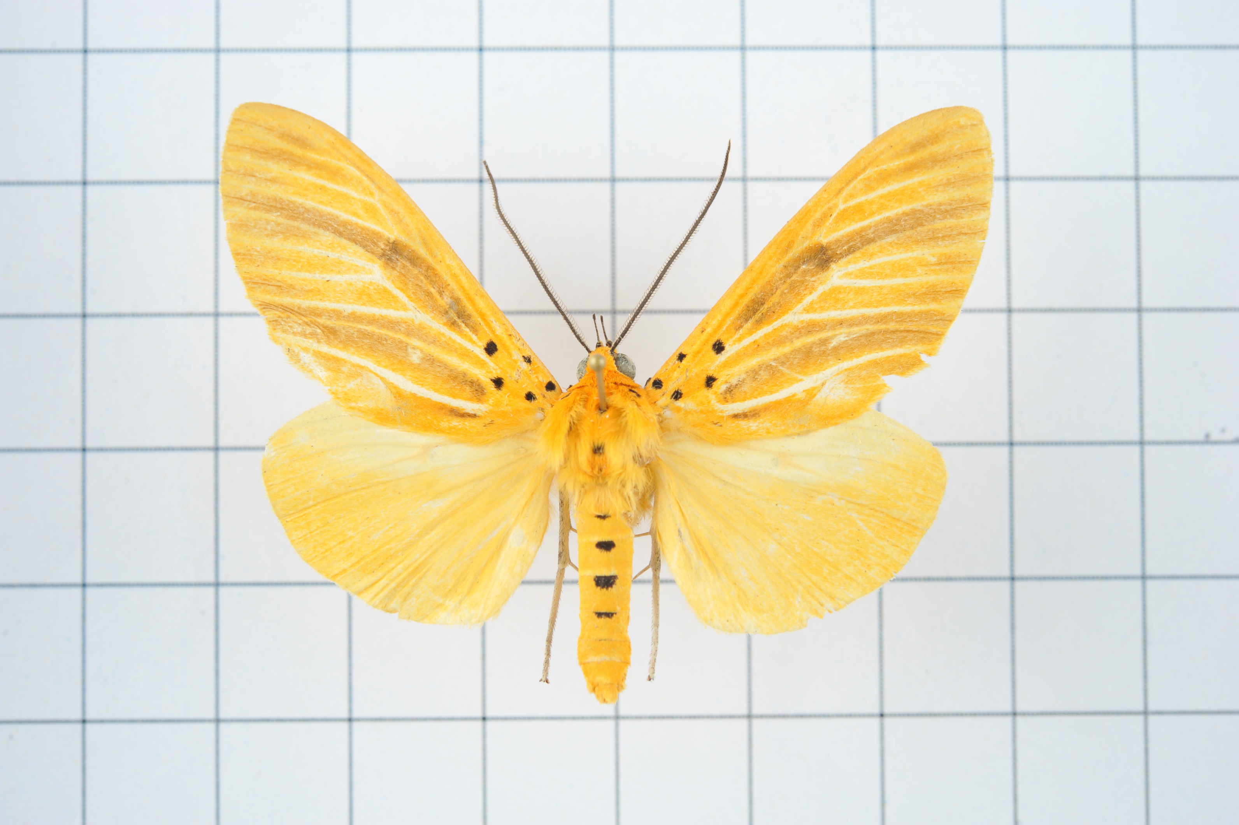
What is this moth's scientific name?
Asota egens confinis
